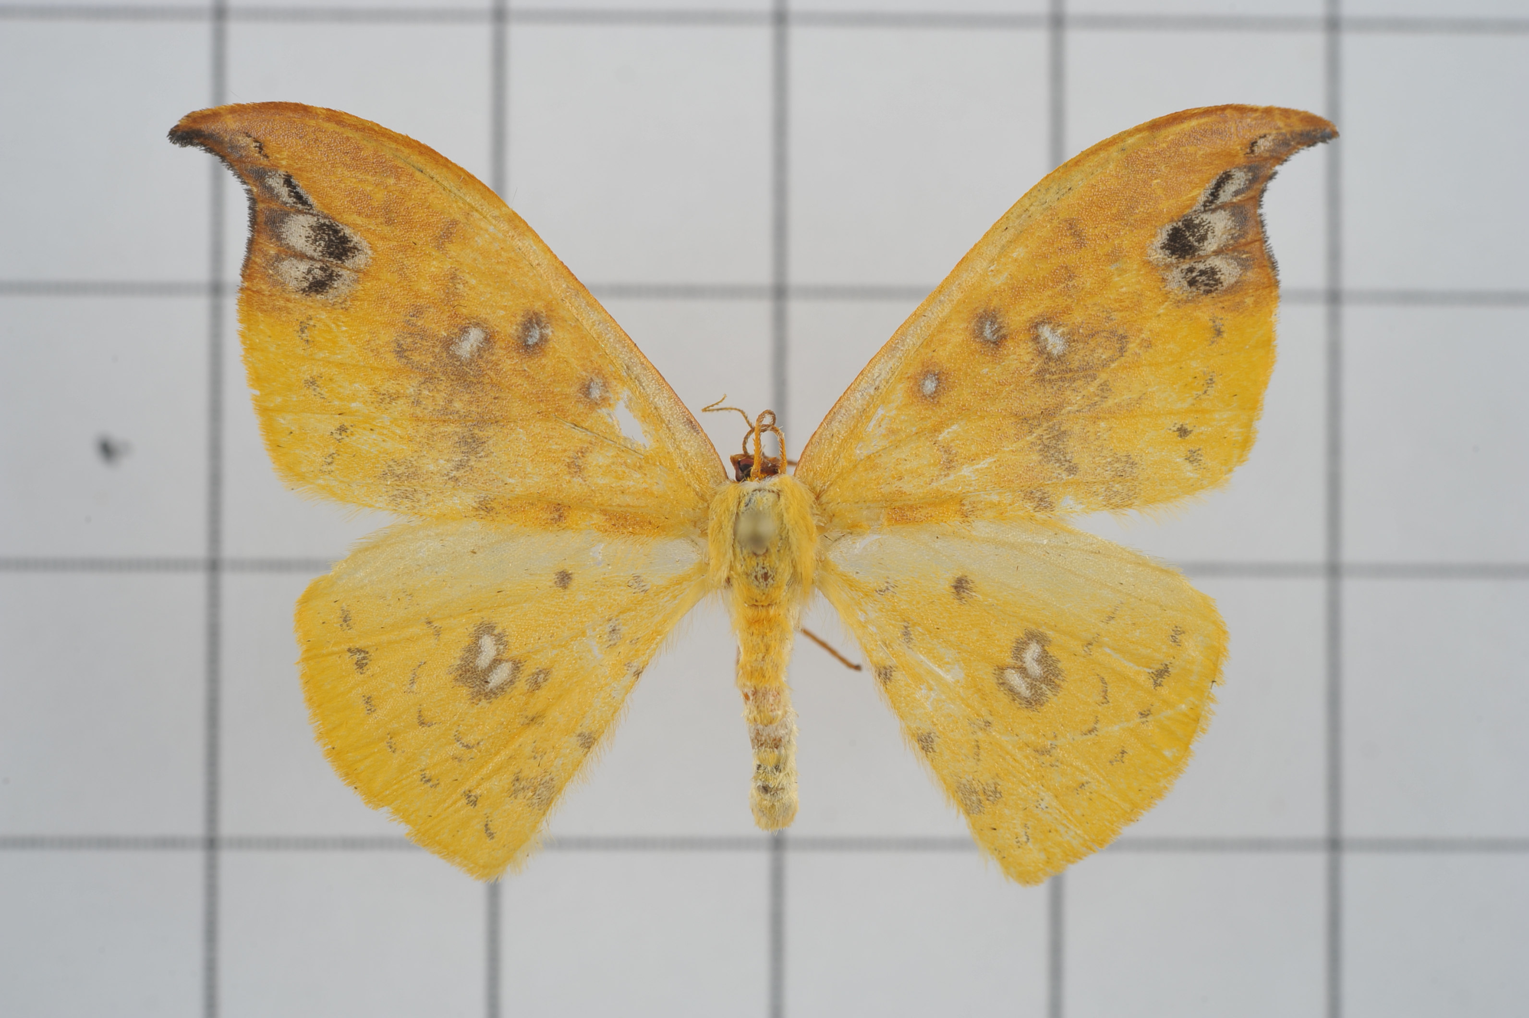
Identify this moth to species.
Tridrepana unispina
